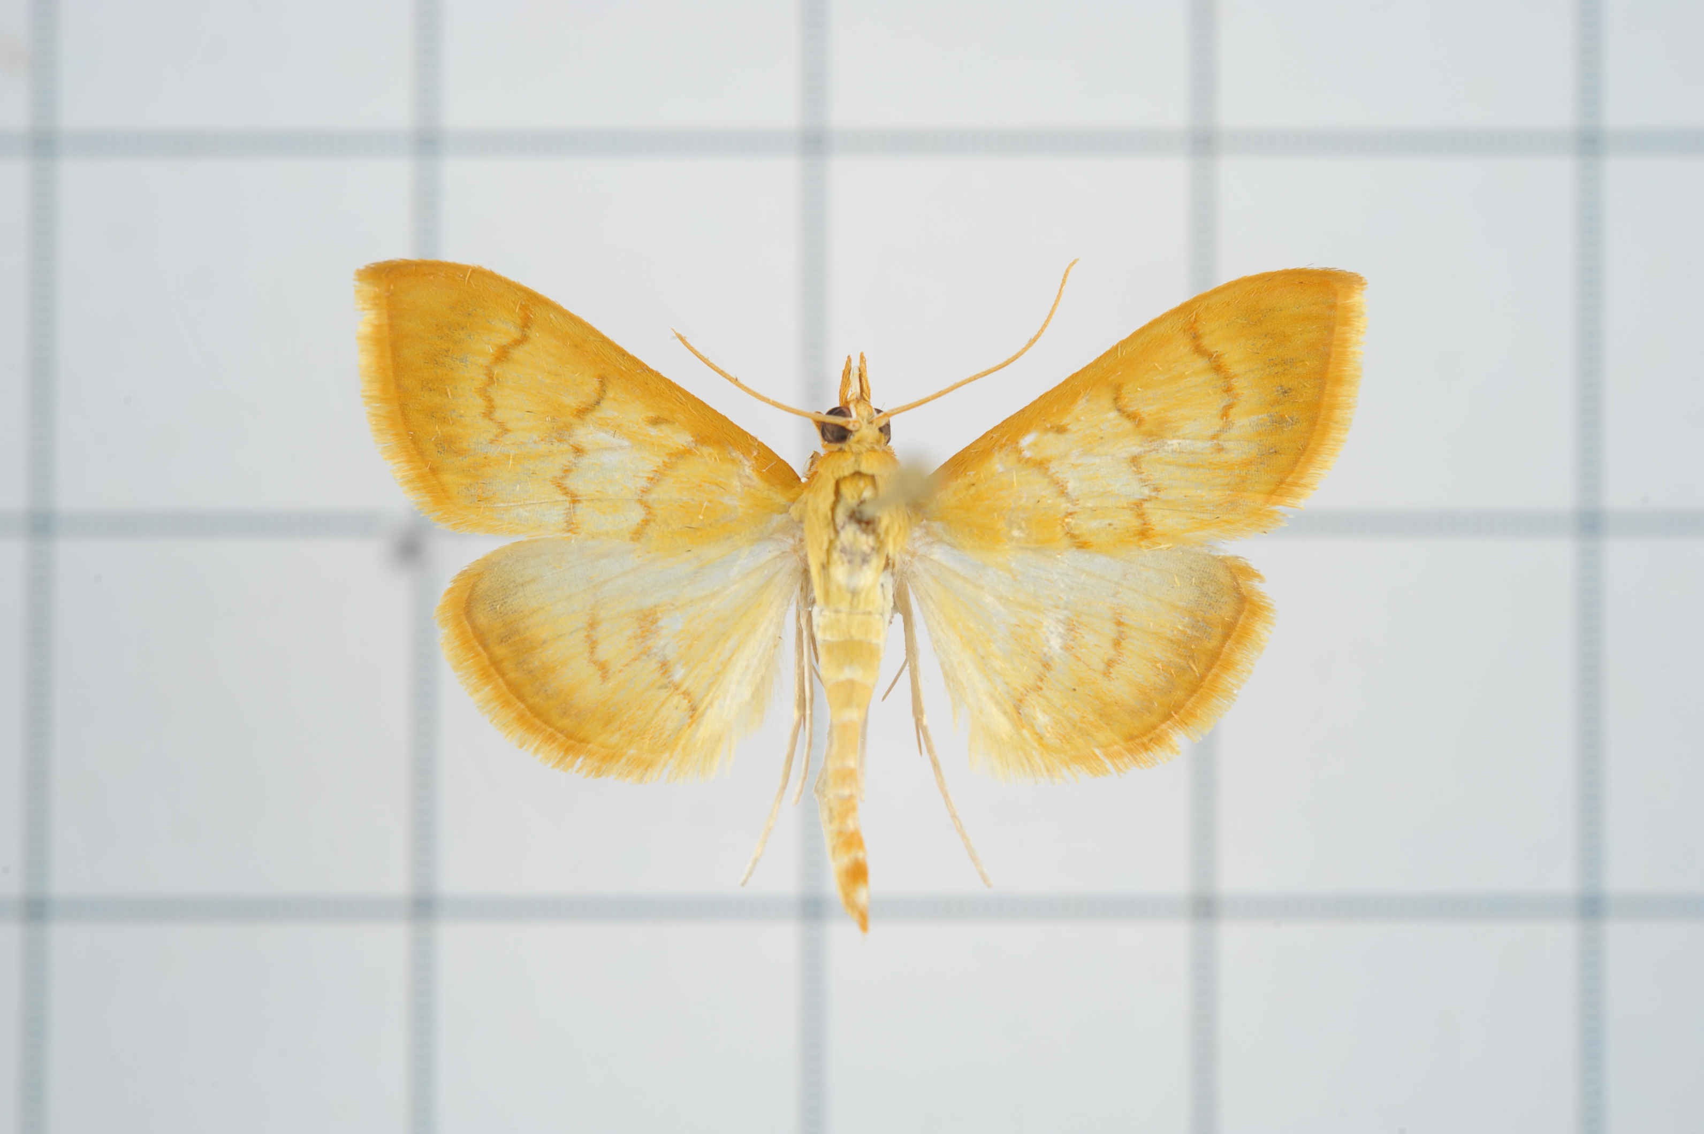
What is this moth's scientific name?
Ecpyrrhorrhoe celatalis
